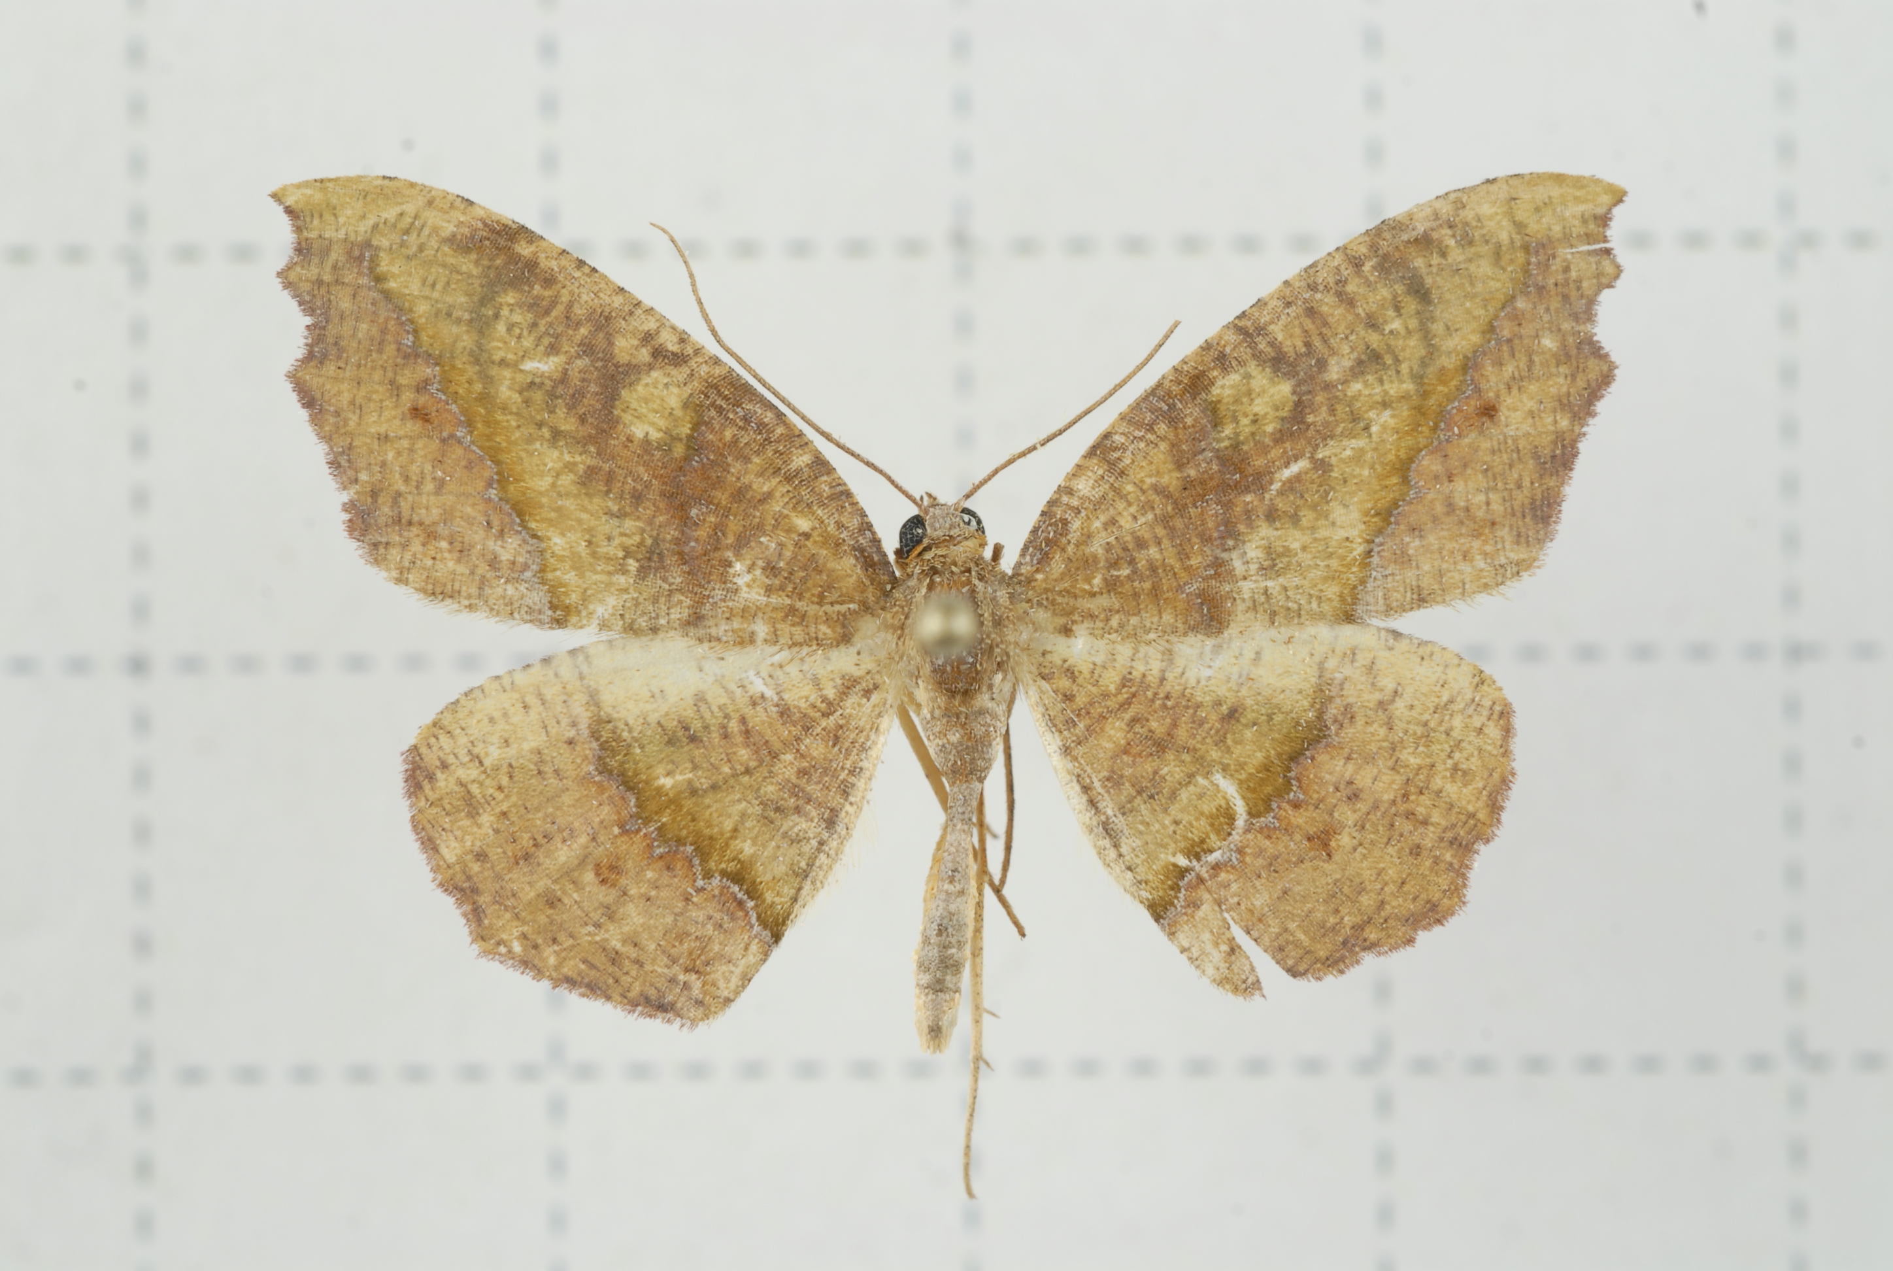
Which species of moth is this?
Leptomiza calcearia calcearia
